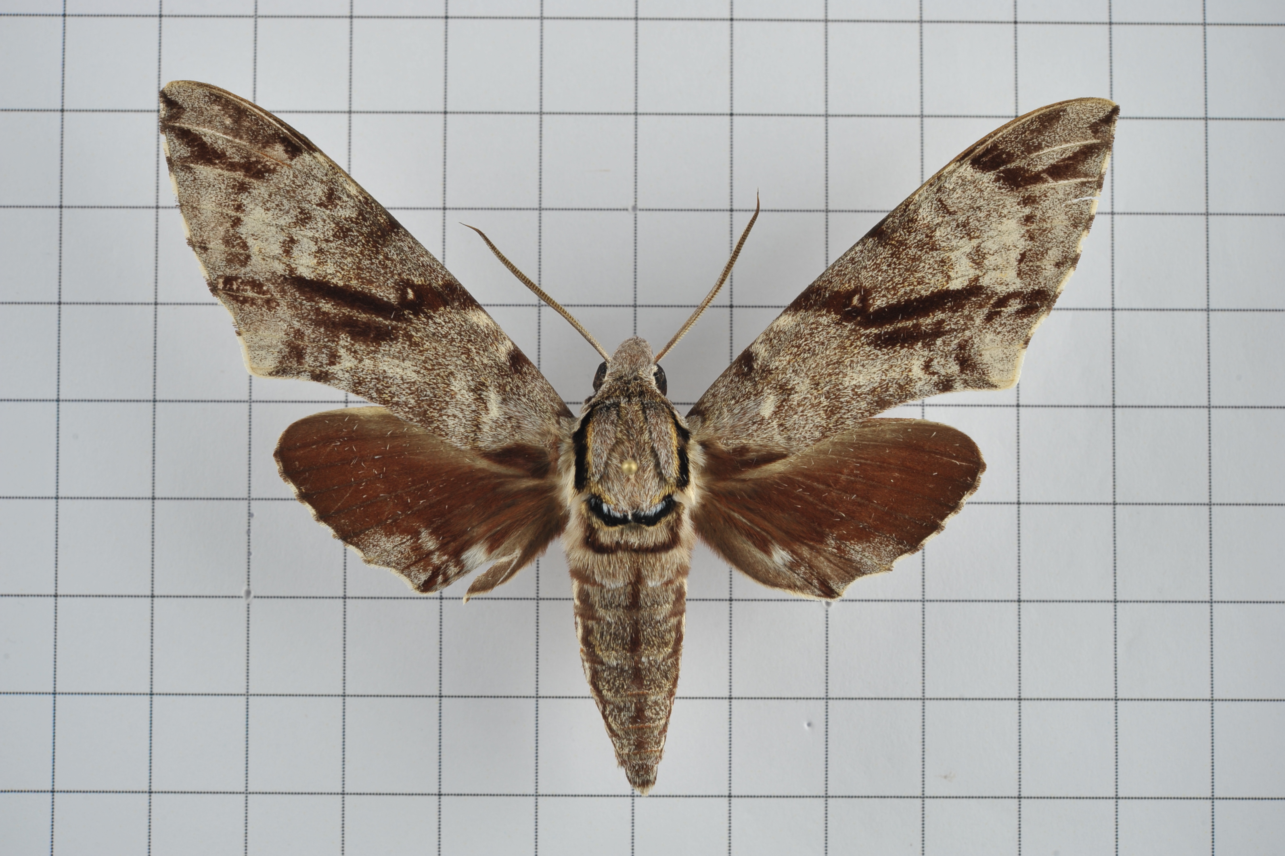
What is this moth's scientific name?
Notonagemia analis analis
